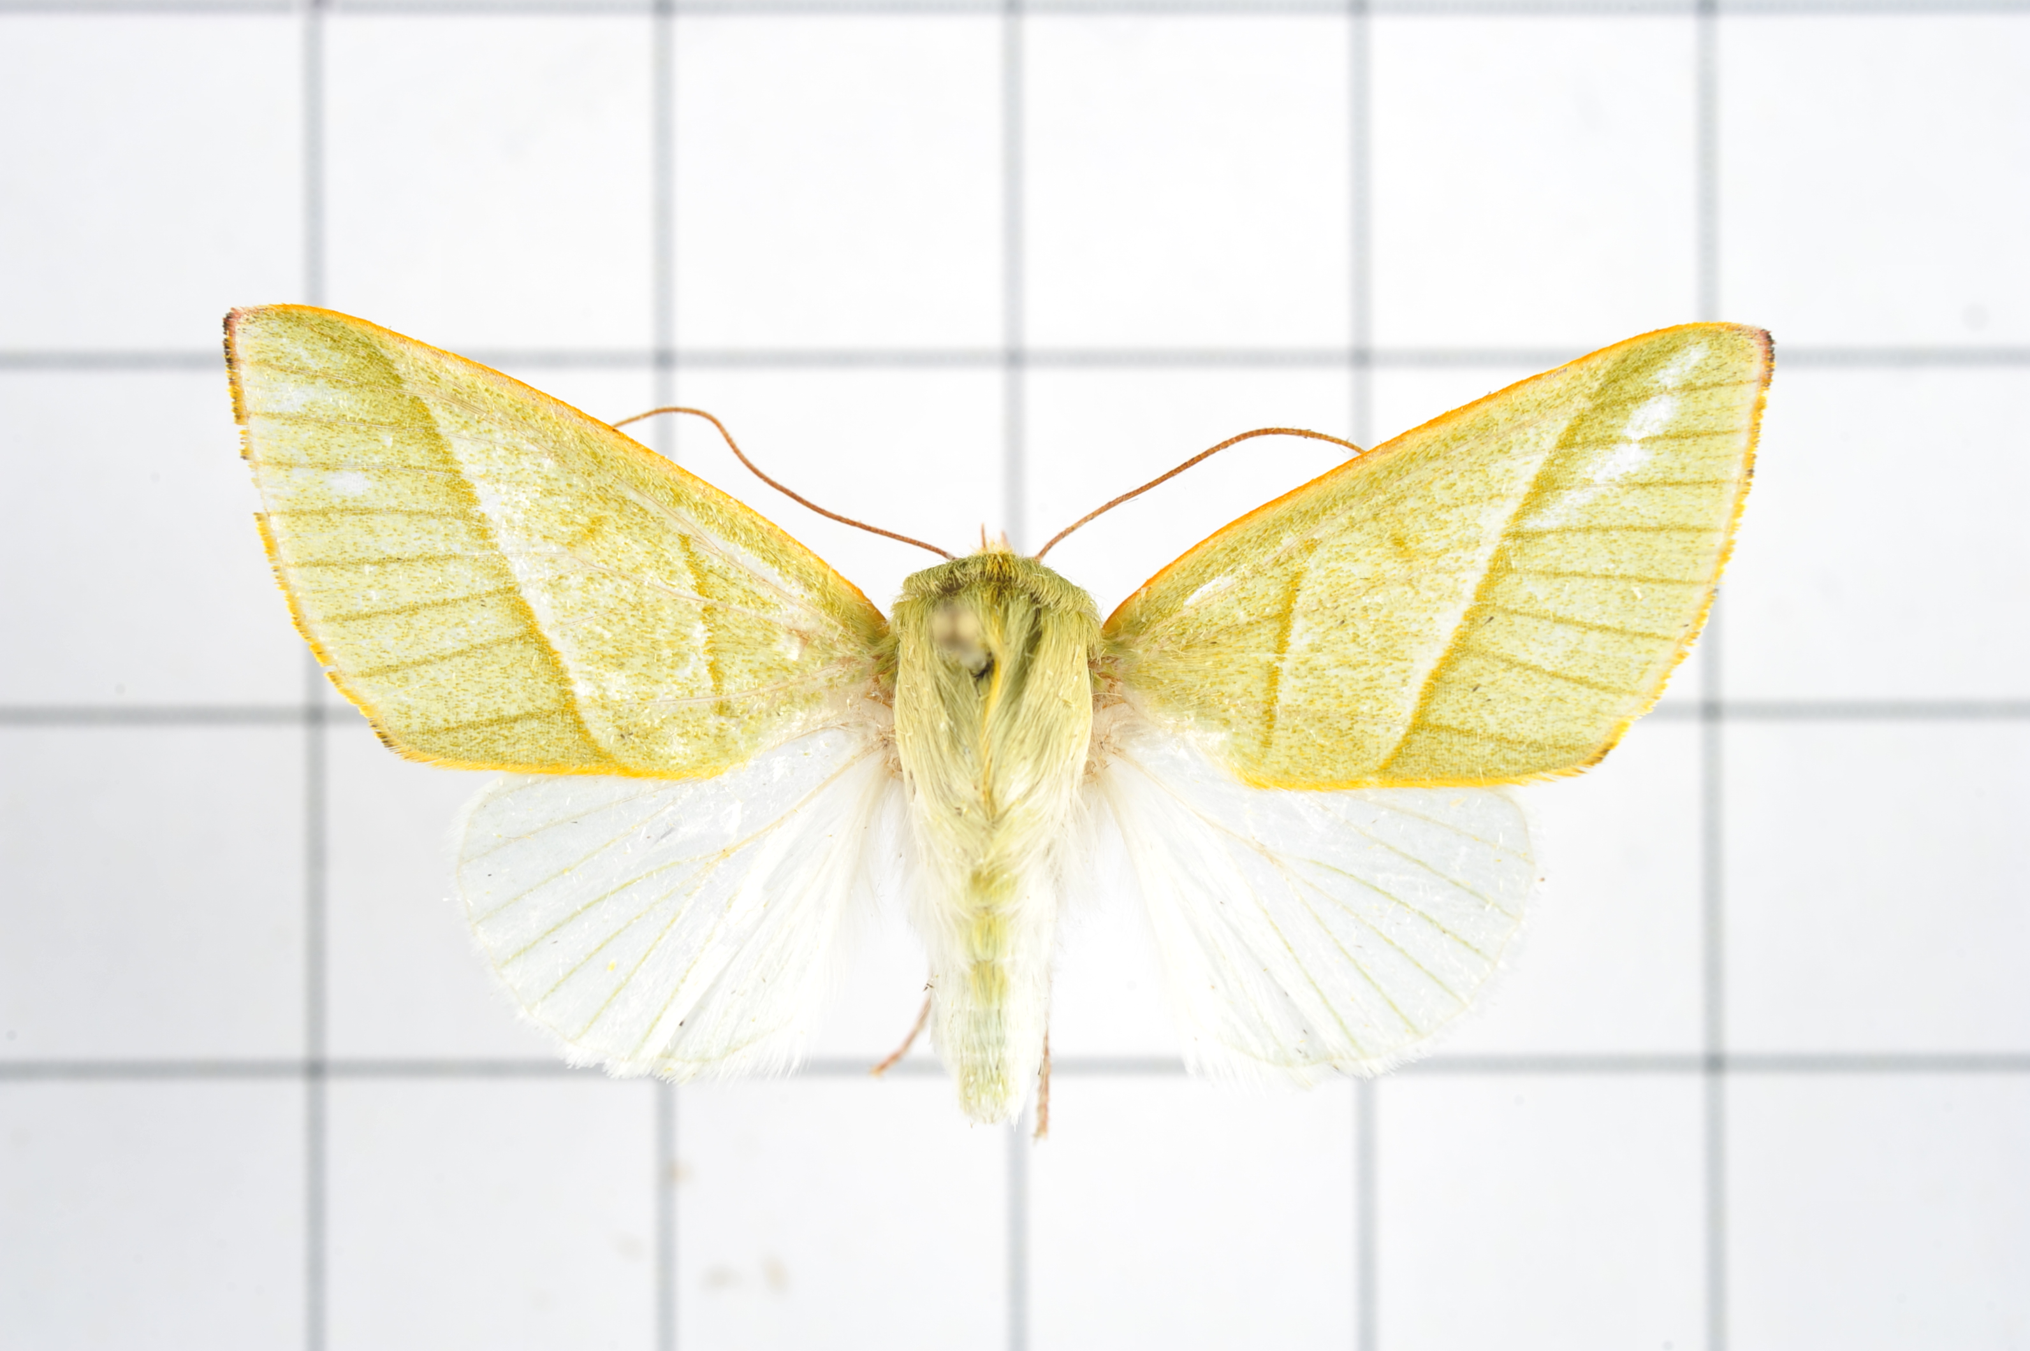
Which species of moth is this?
Hylophilodes rara
